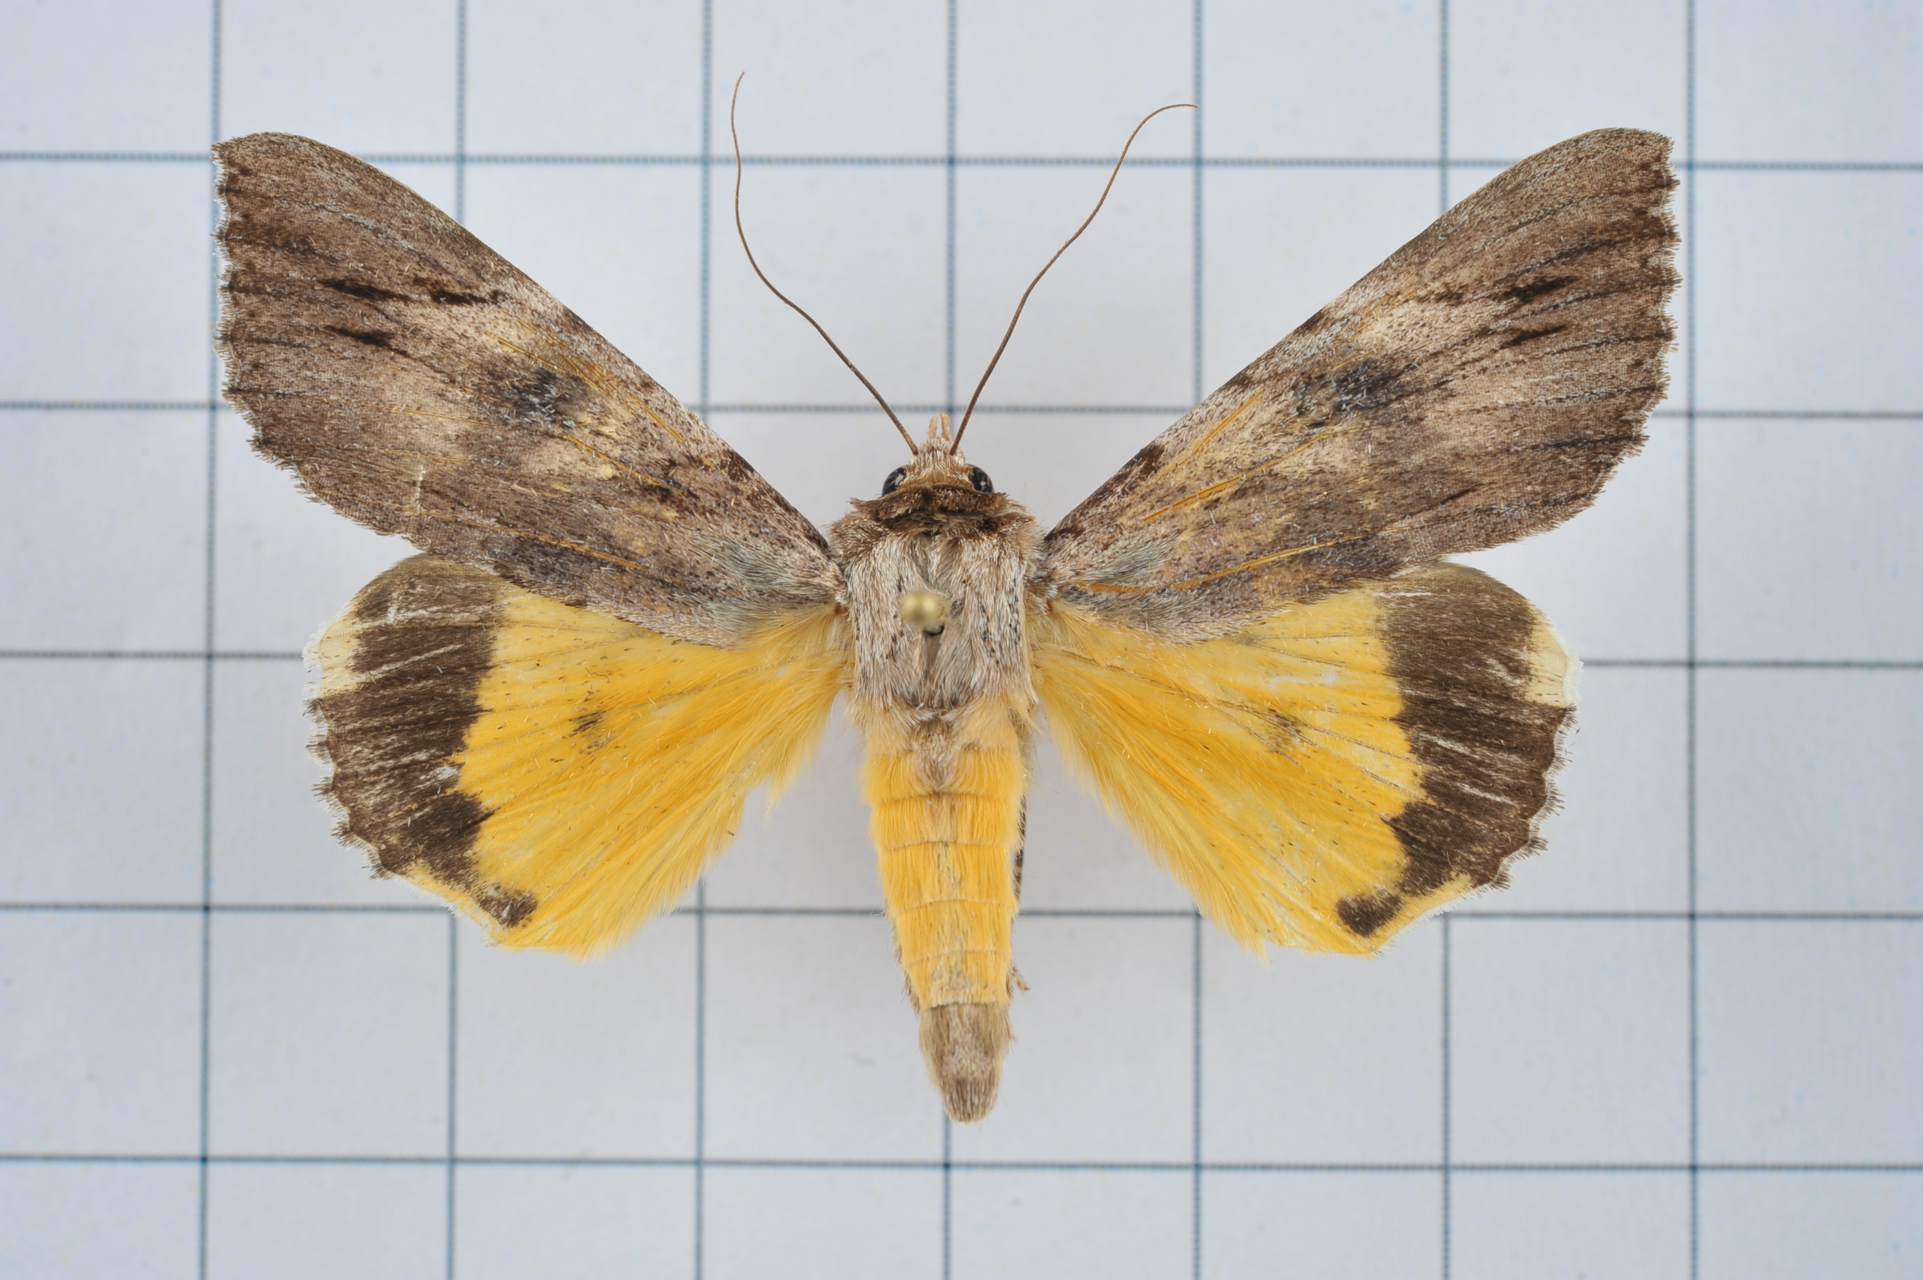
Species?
Paracatocala macula macula
